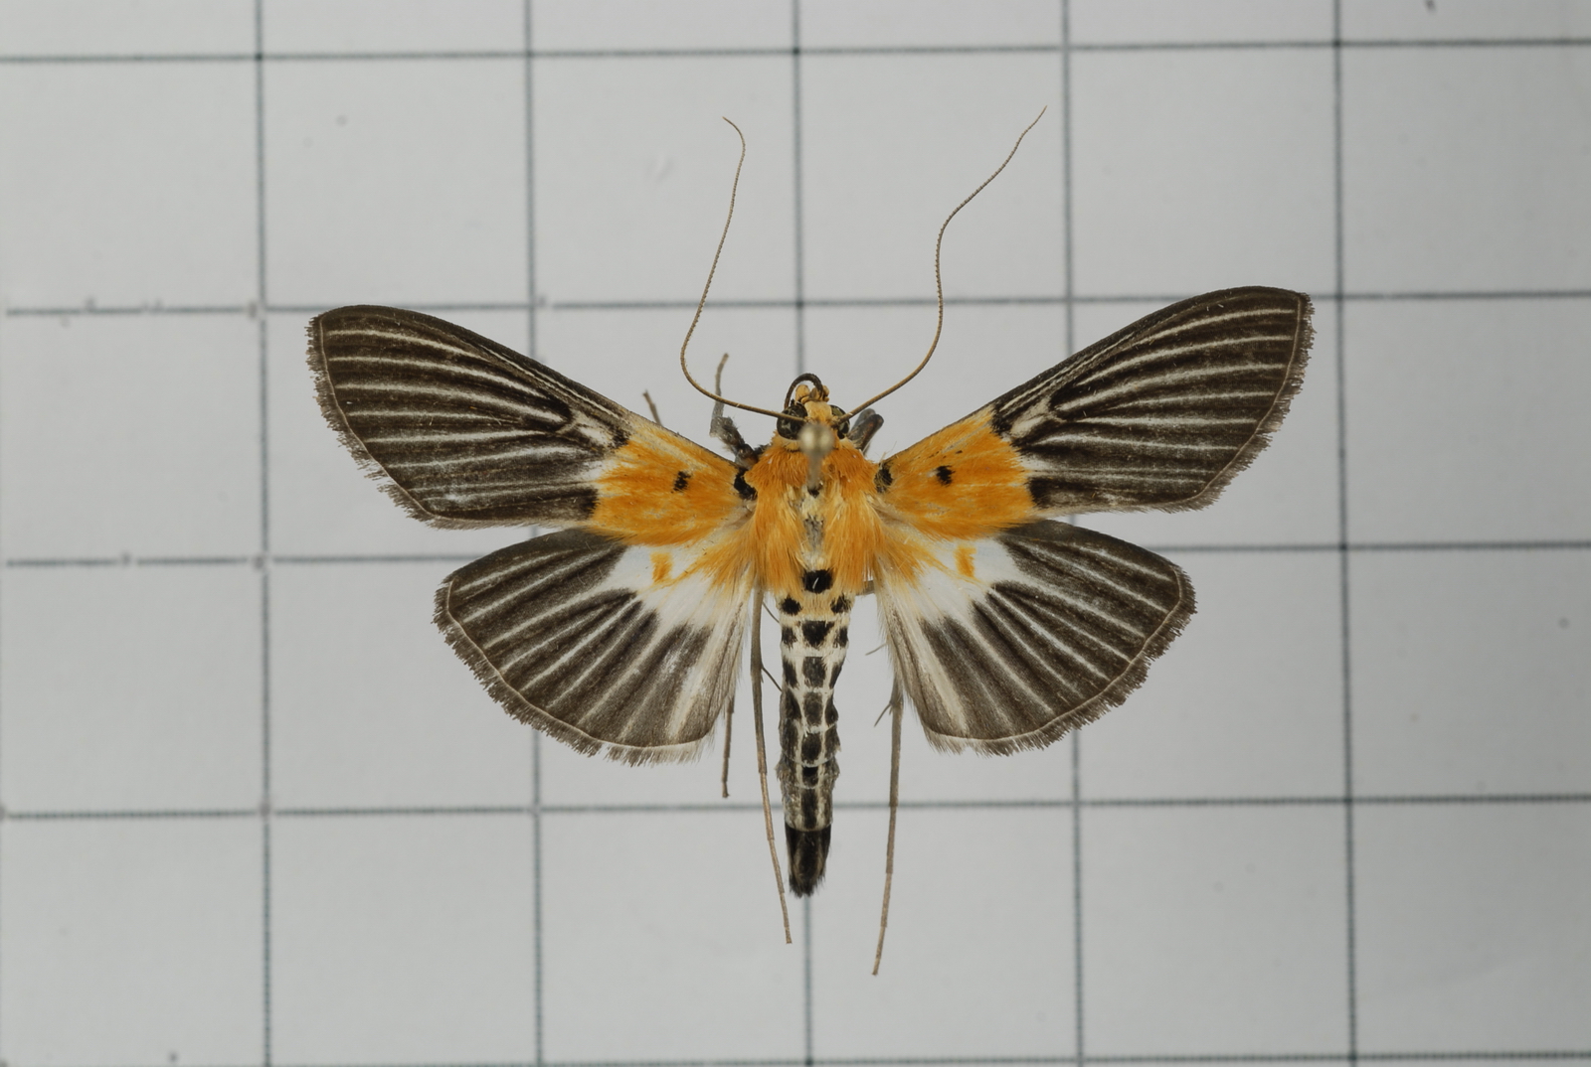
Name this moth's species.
Nevrina procopia
